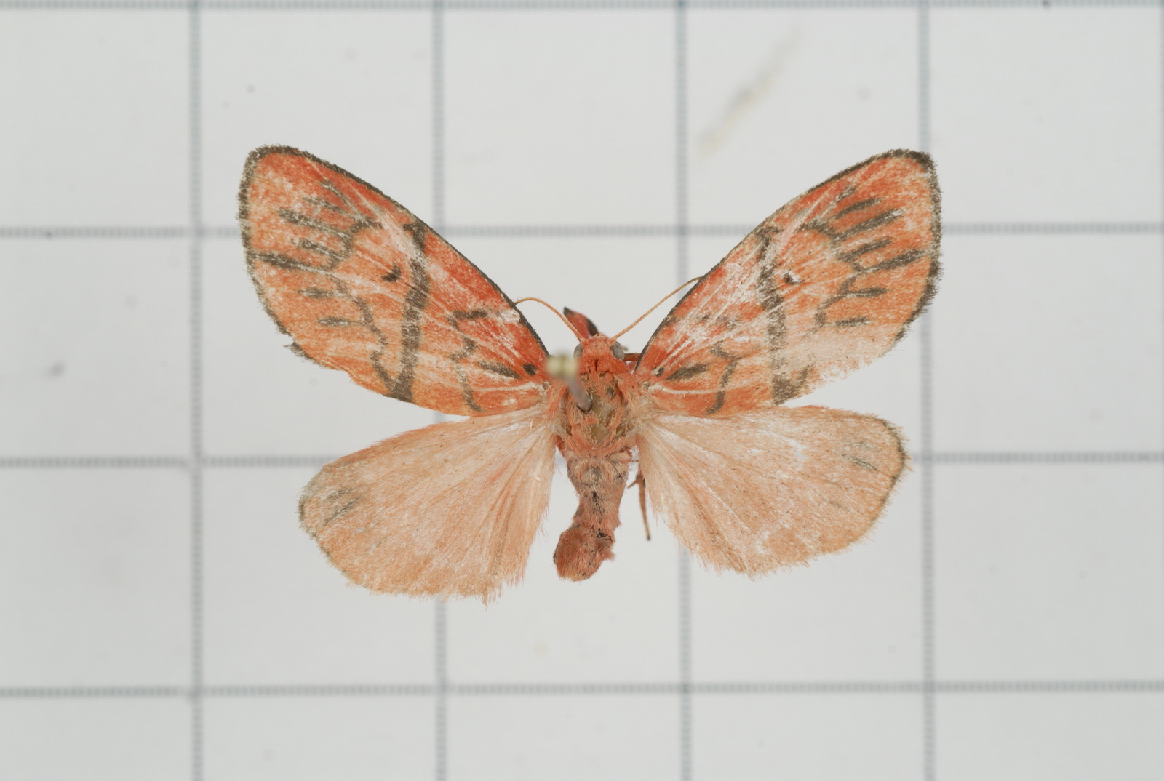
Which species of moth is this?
Ammatho tairadiata
